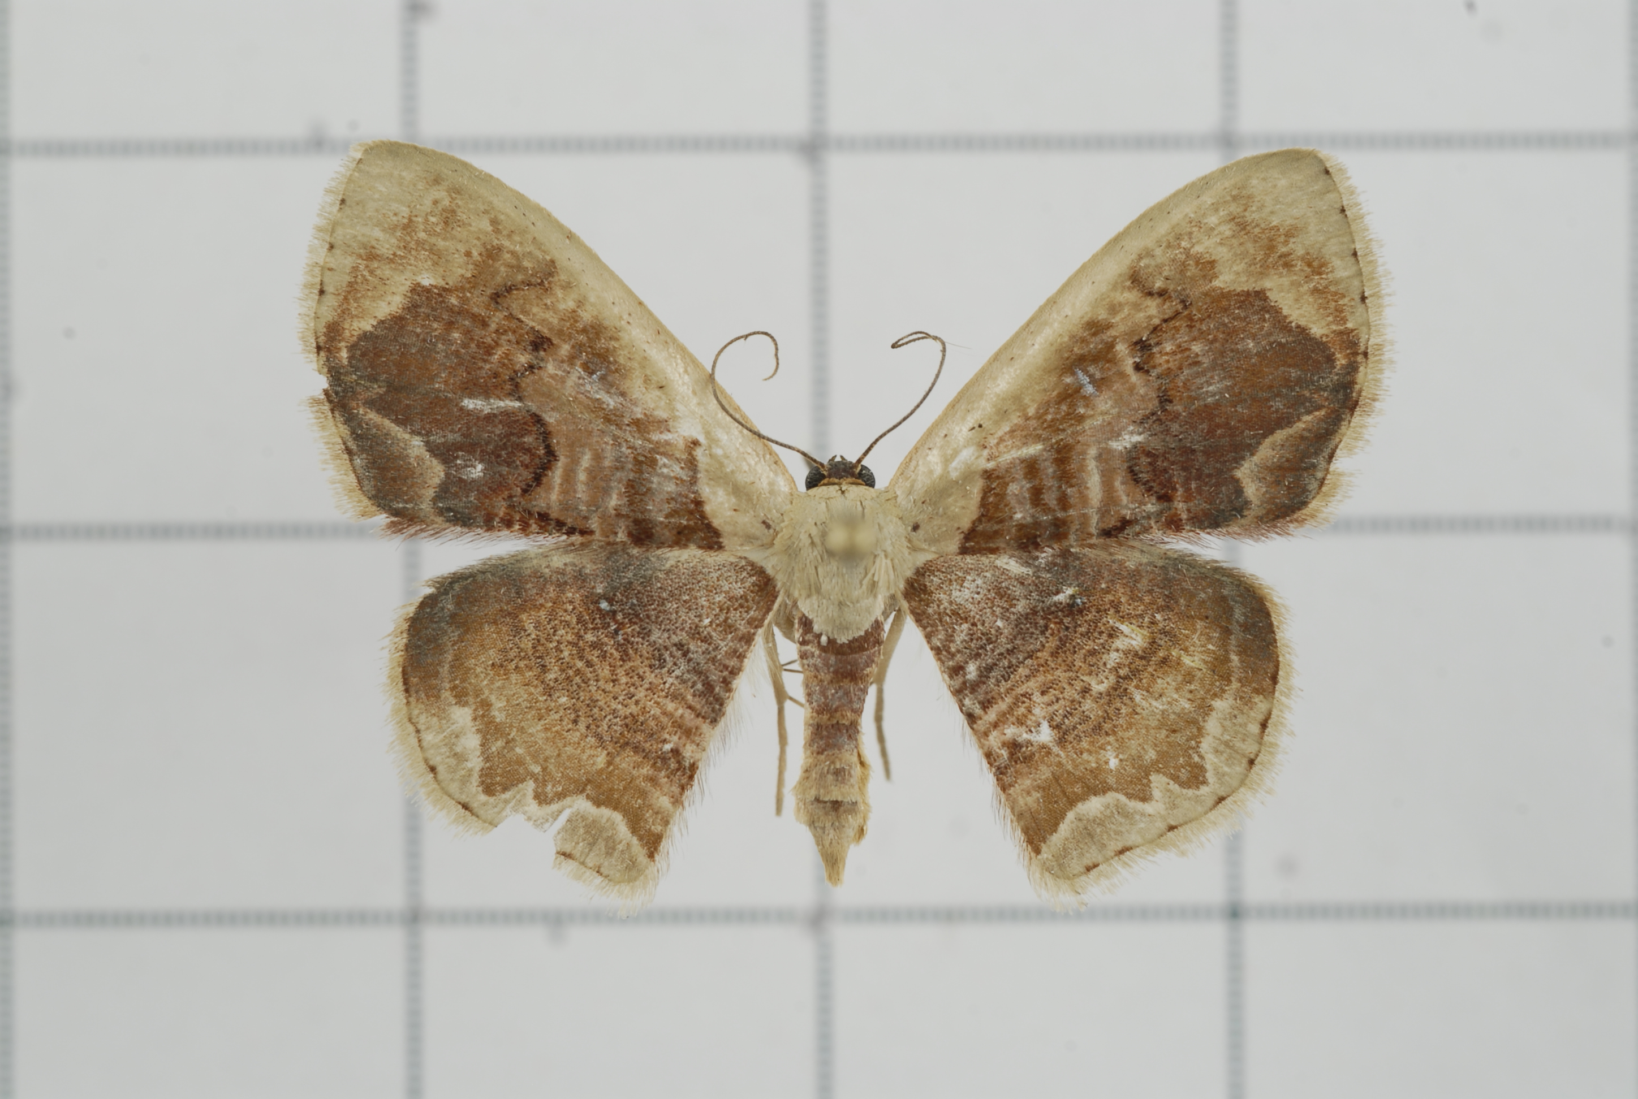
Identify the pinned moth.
Lipomelia subusta
